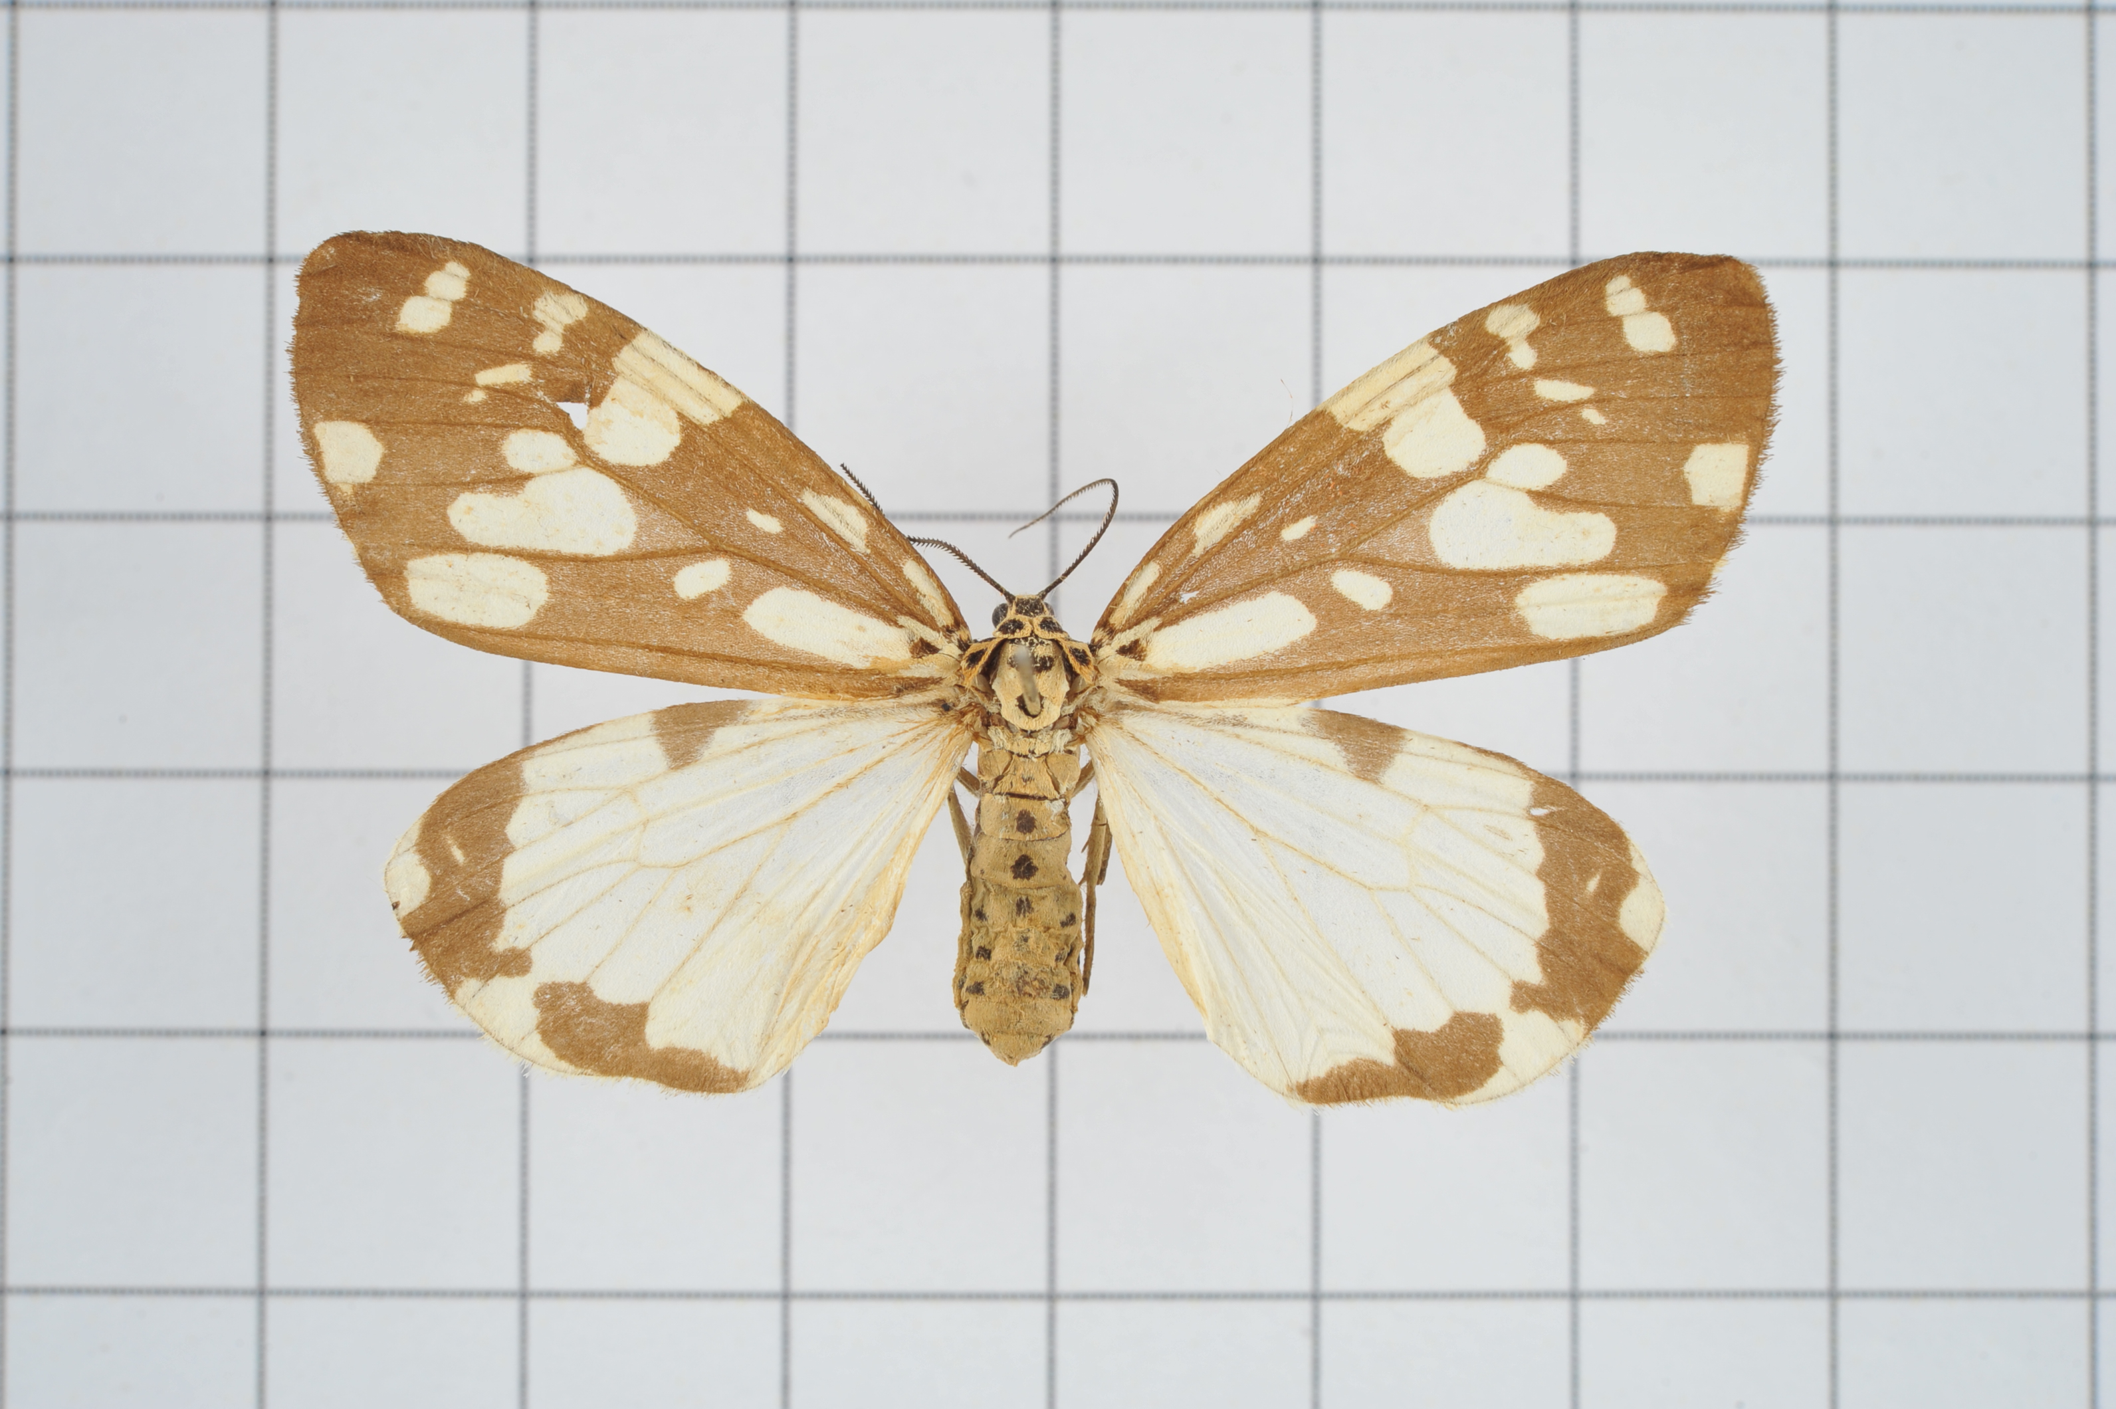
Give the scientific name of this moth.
Utetheisa fractifascia
